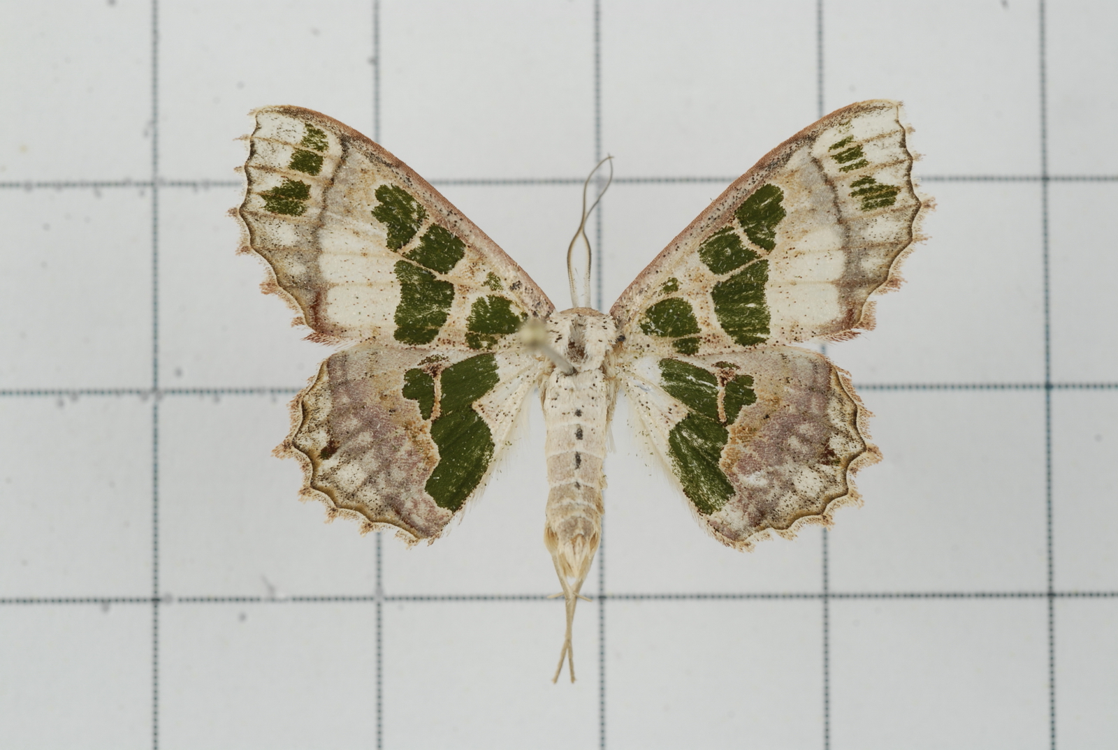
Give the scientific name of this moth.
Antitrygodes divisaria perturbata
